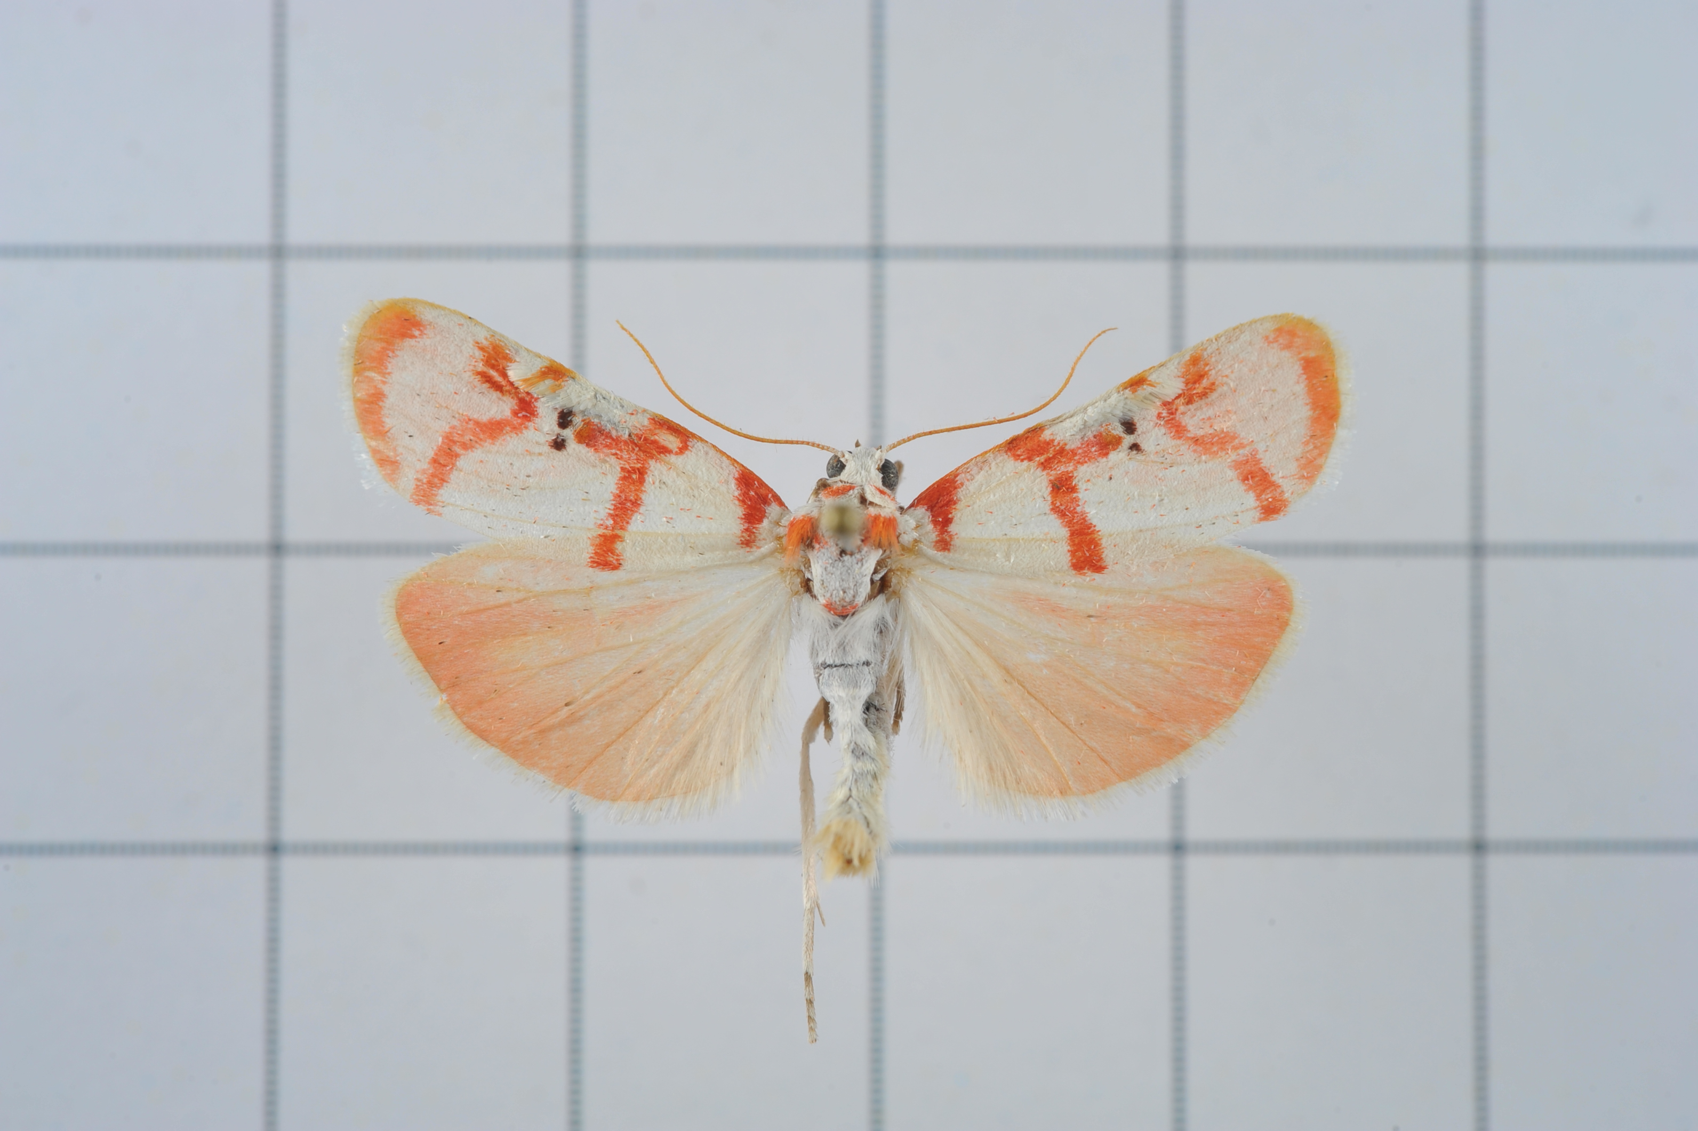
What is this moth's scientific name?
Cyana hamata hamata
